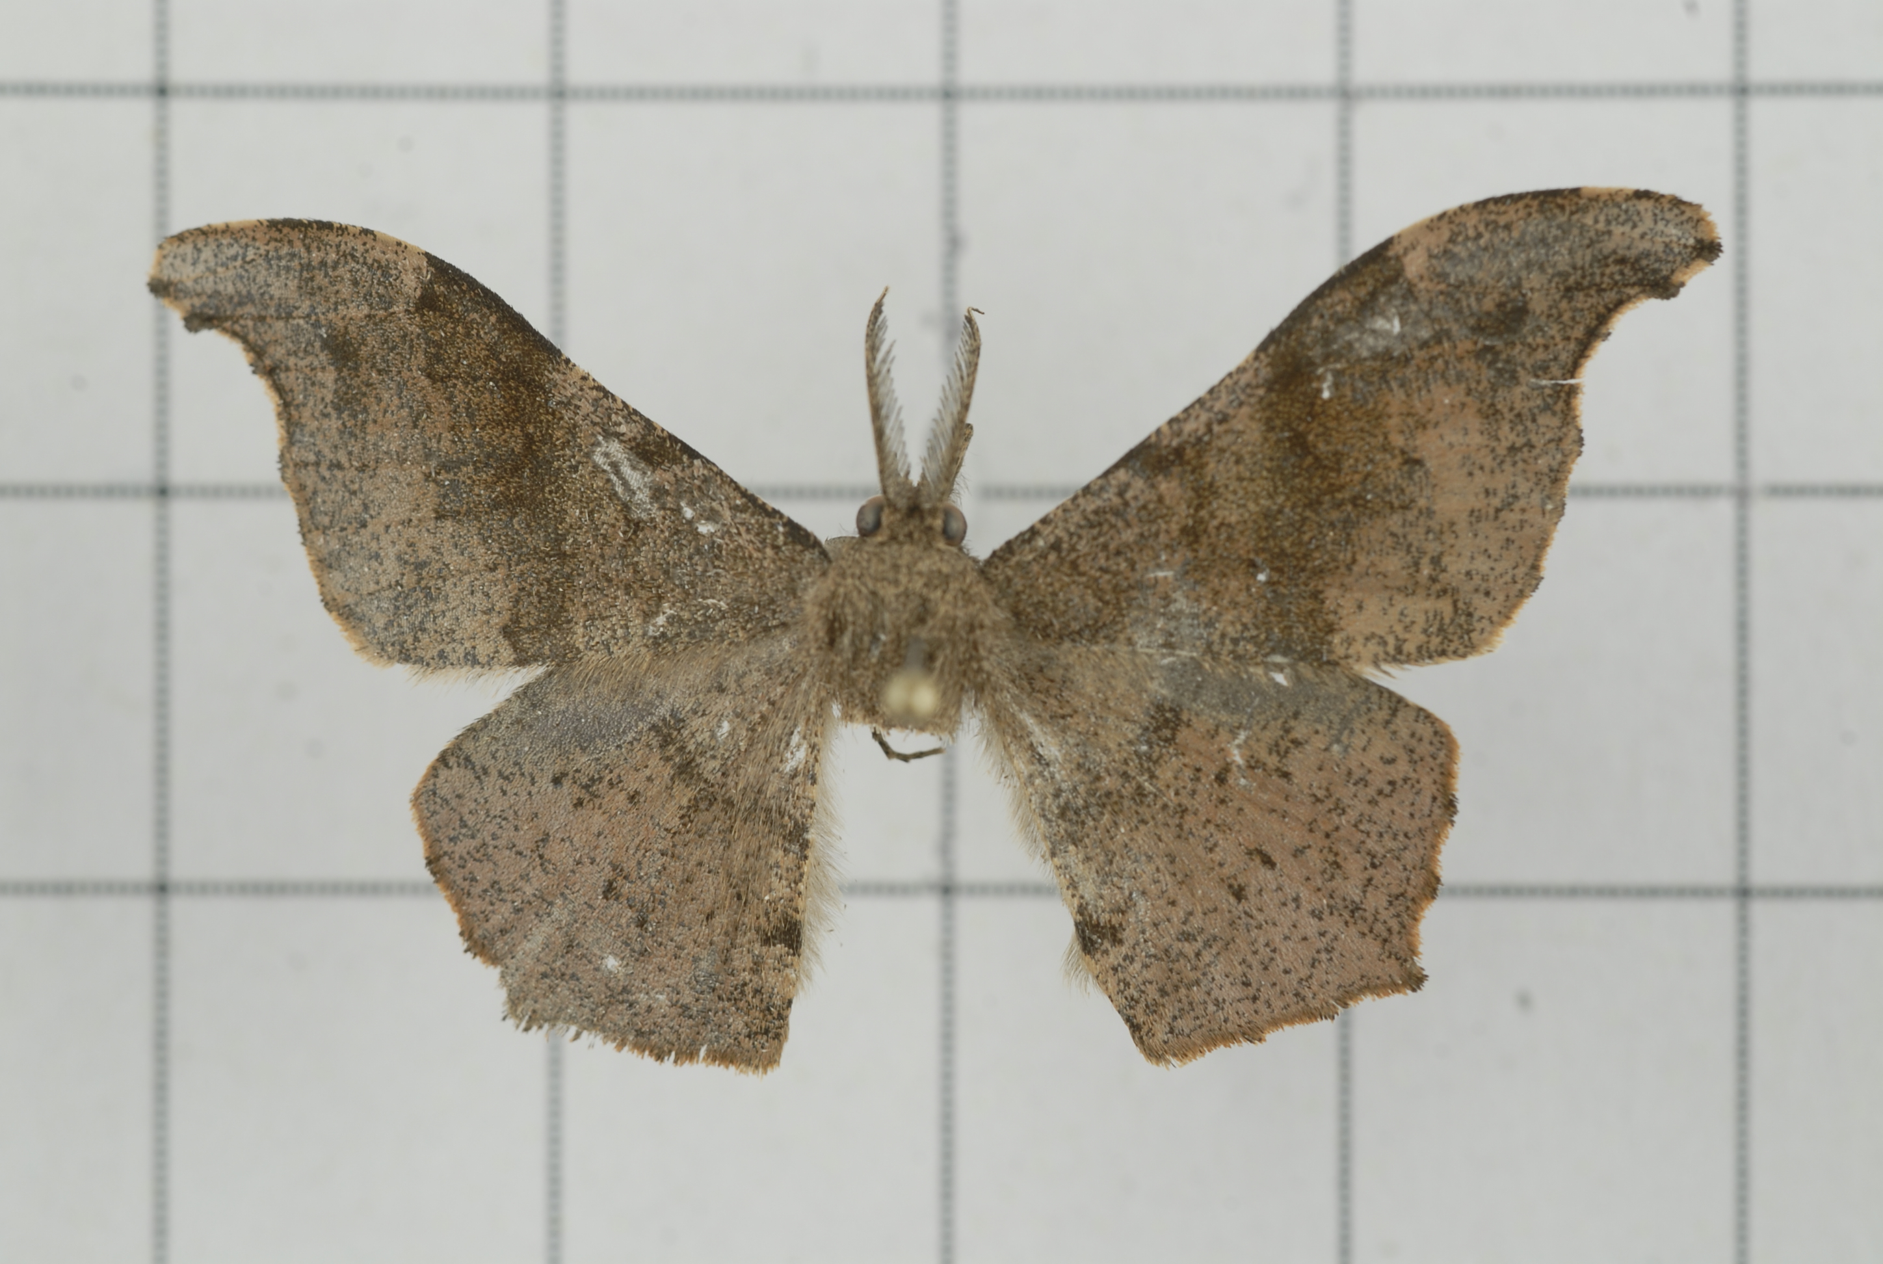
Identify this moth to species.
Hyposidra talaca talaca
